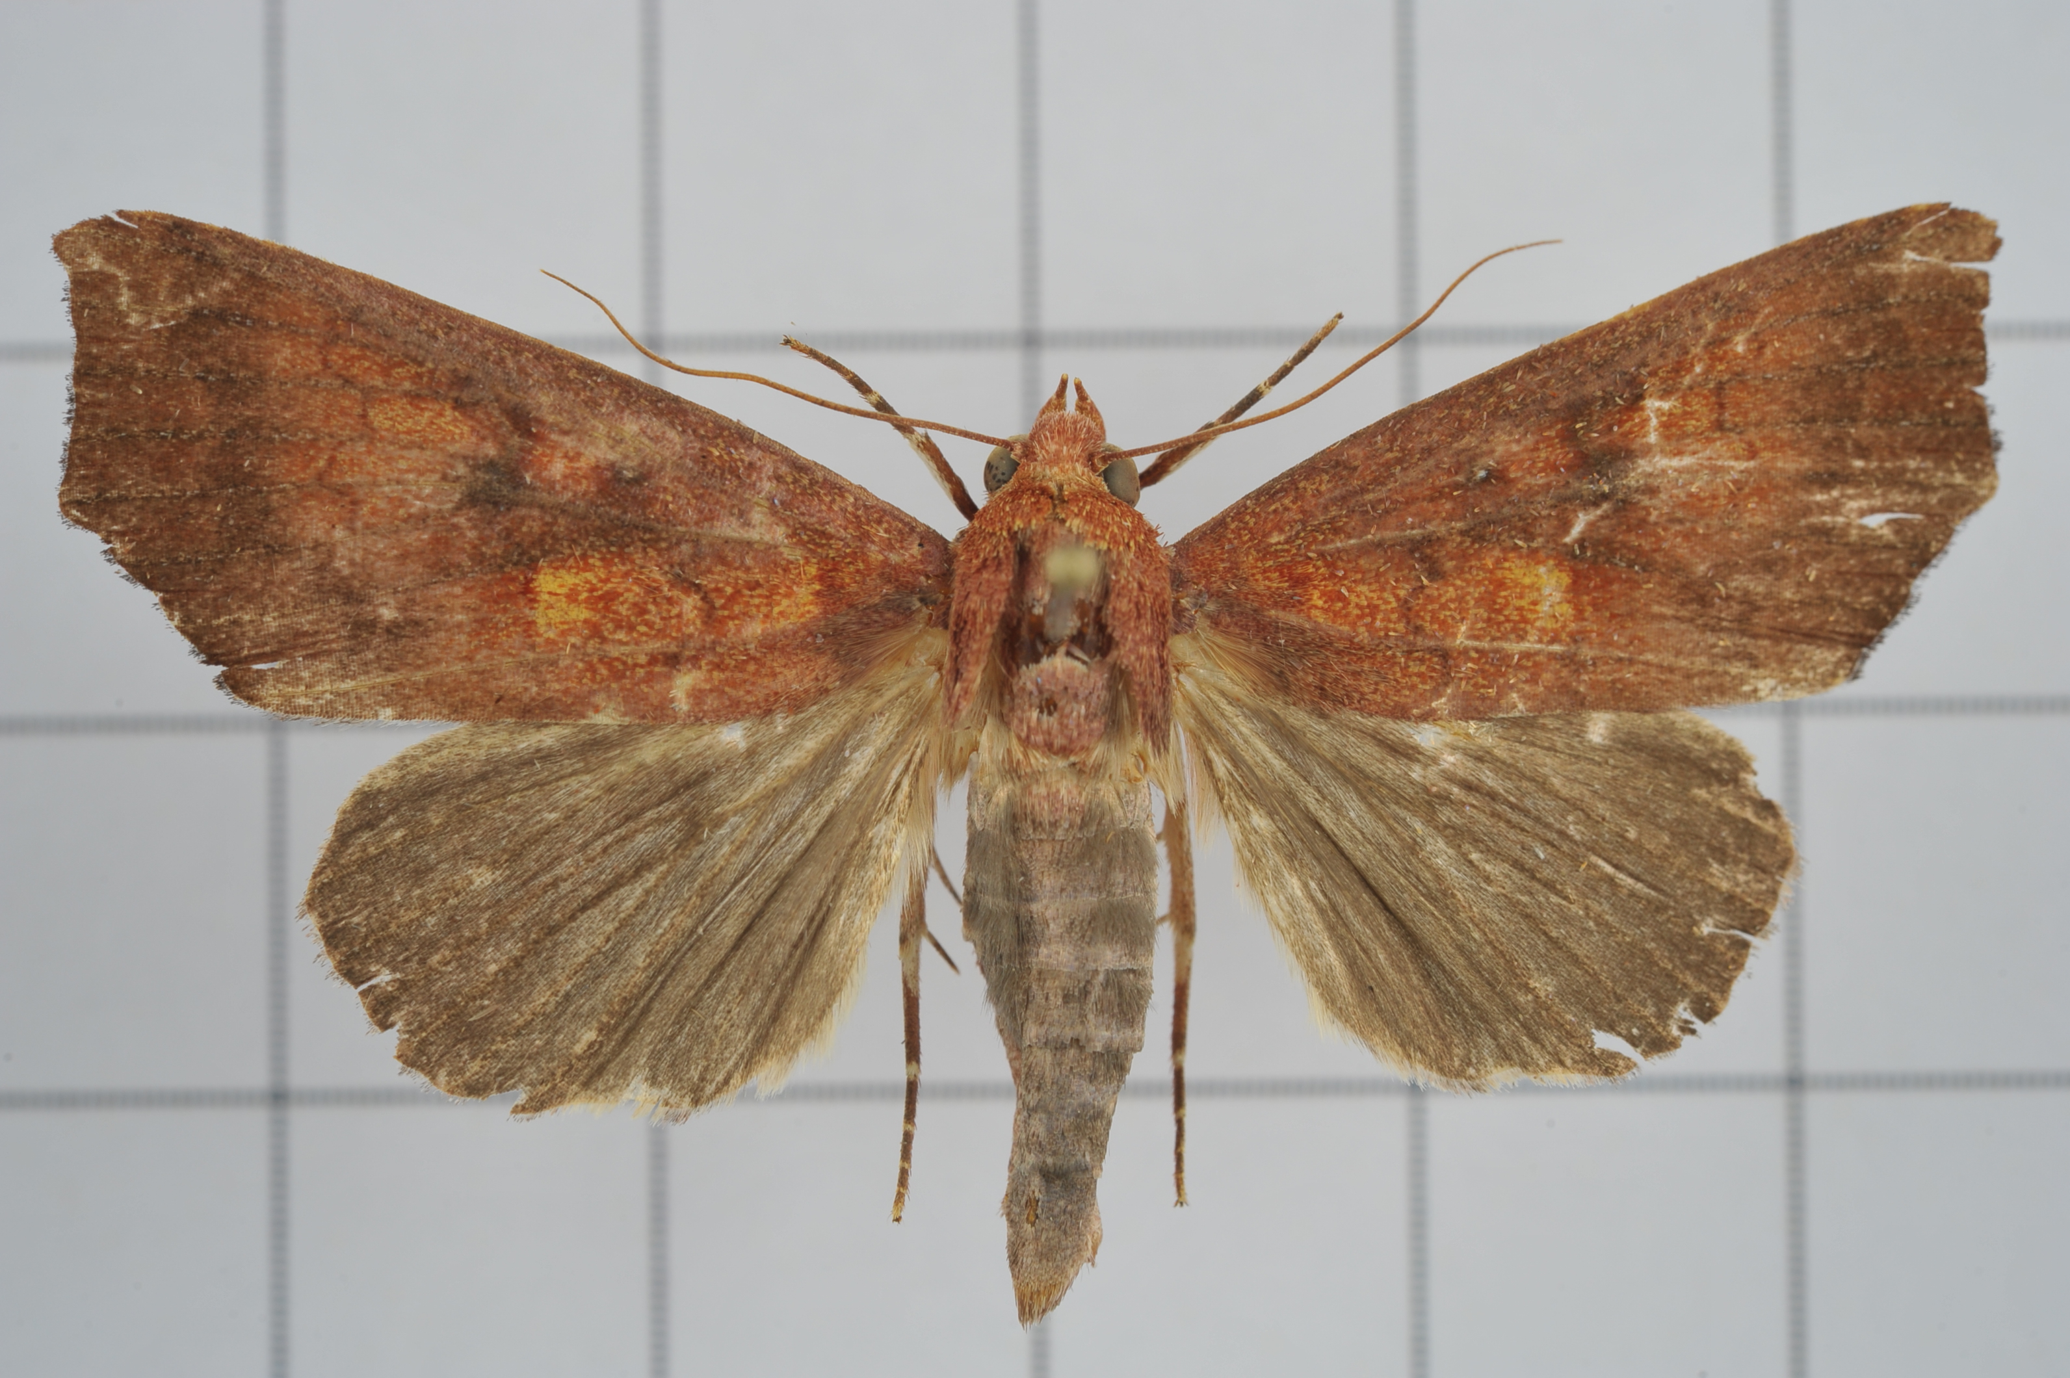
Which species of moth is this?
Rusicada privata
